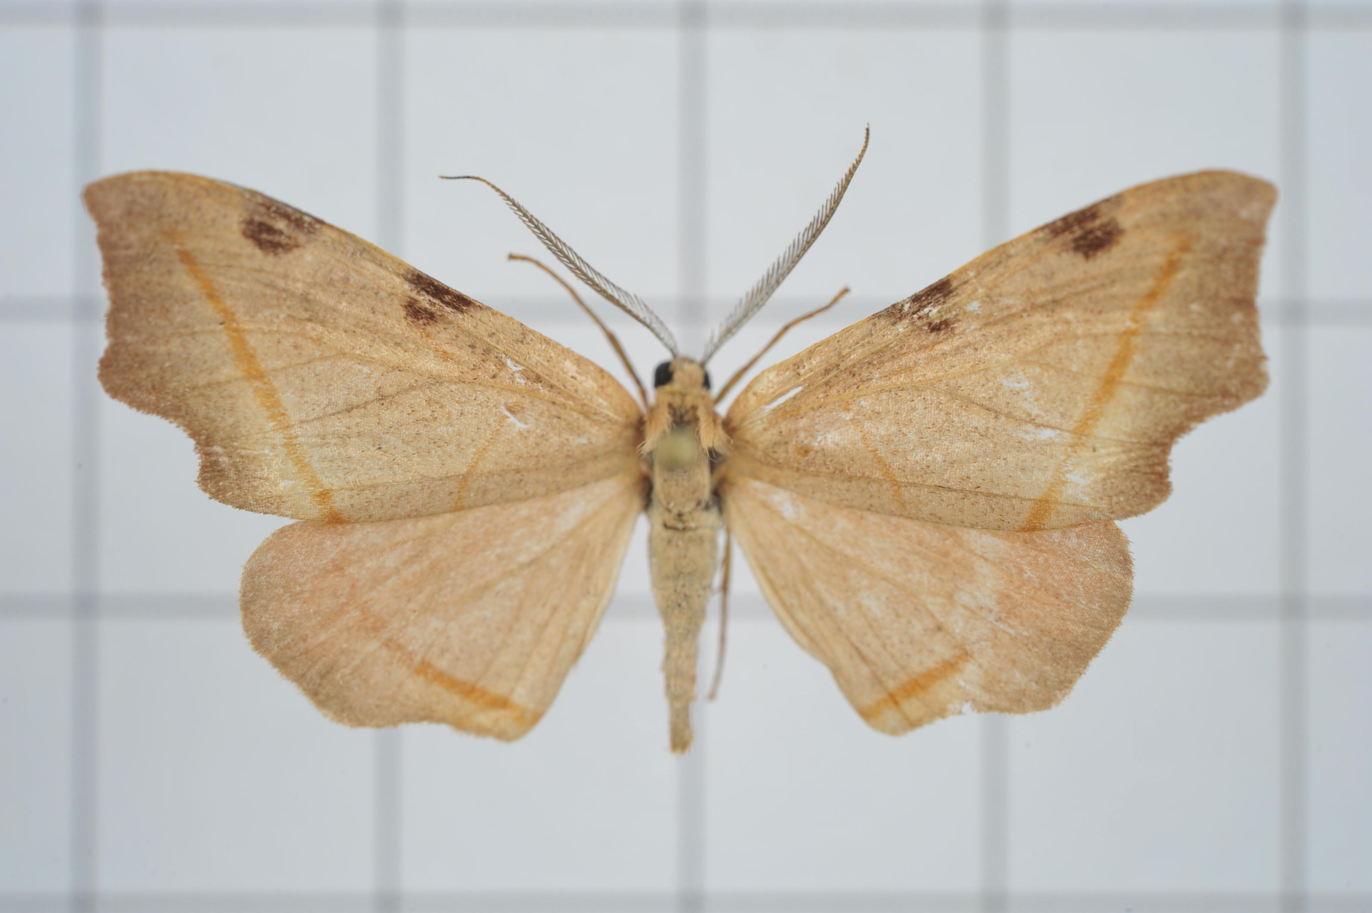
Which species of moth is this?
Achrosis rufescens
